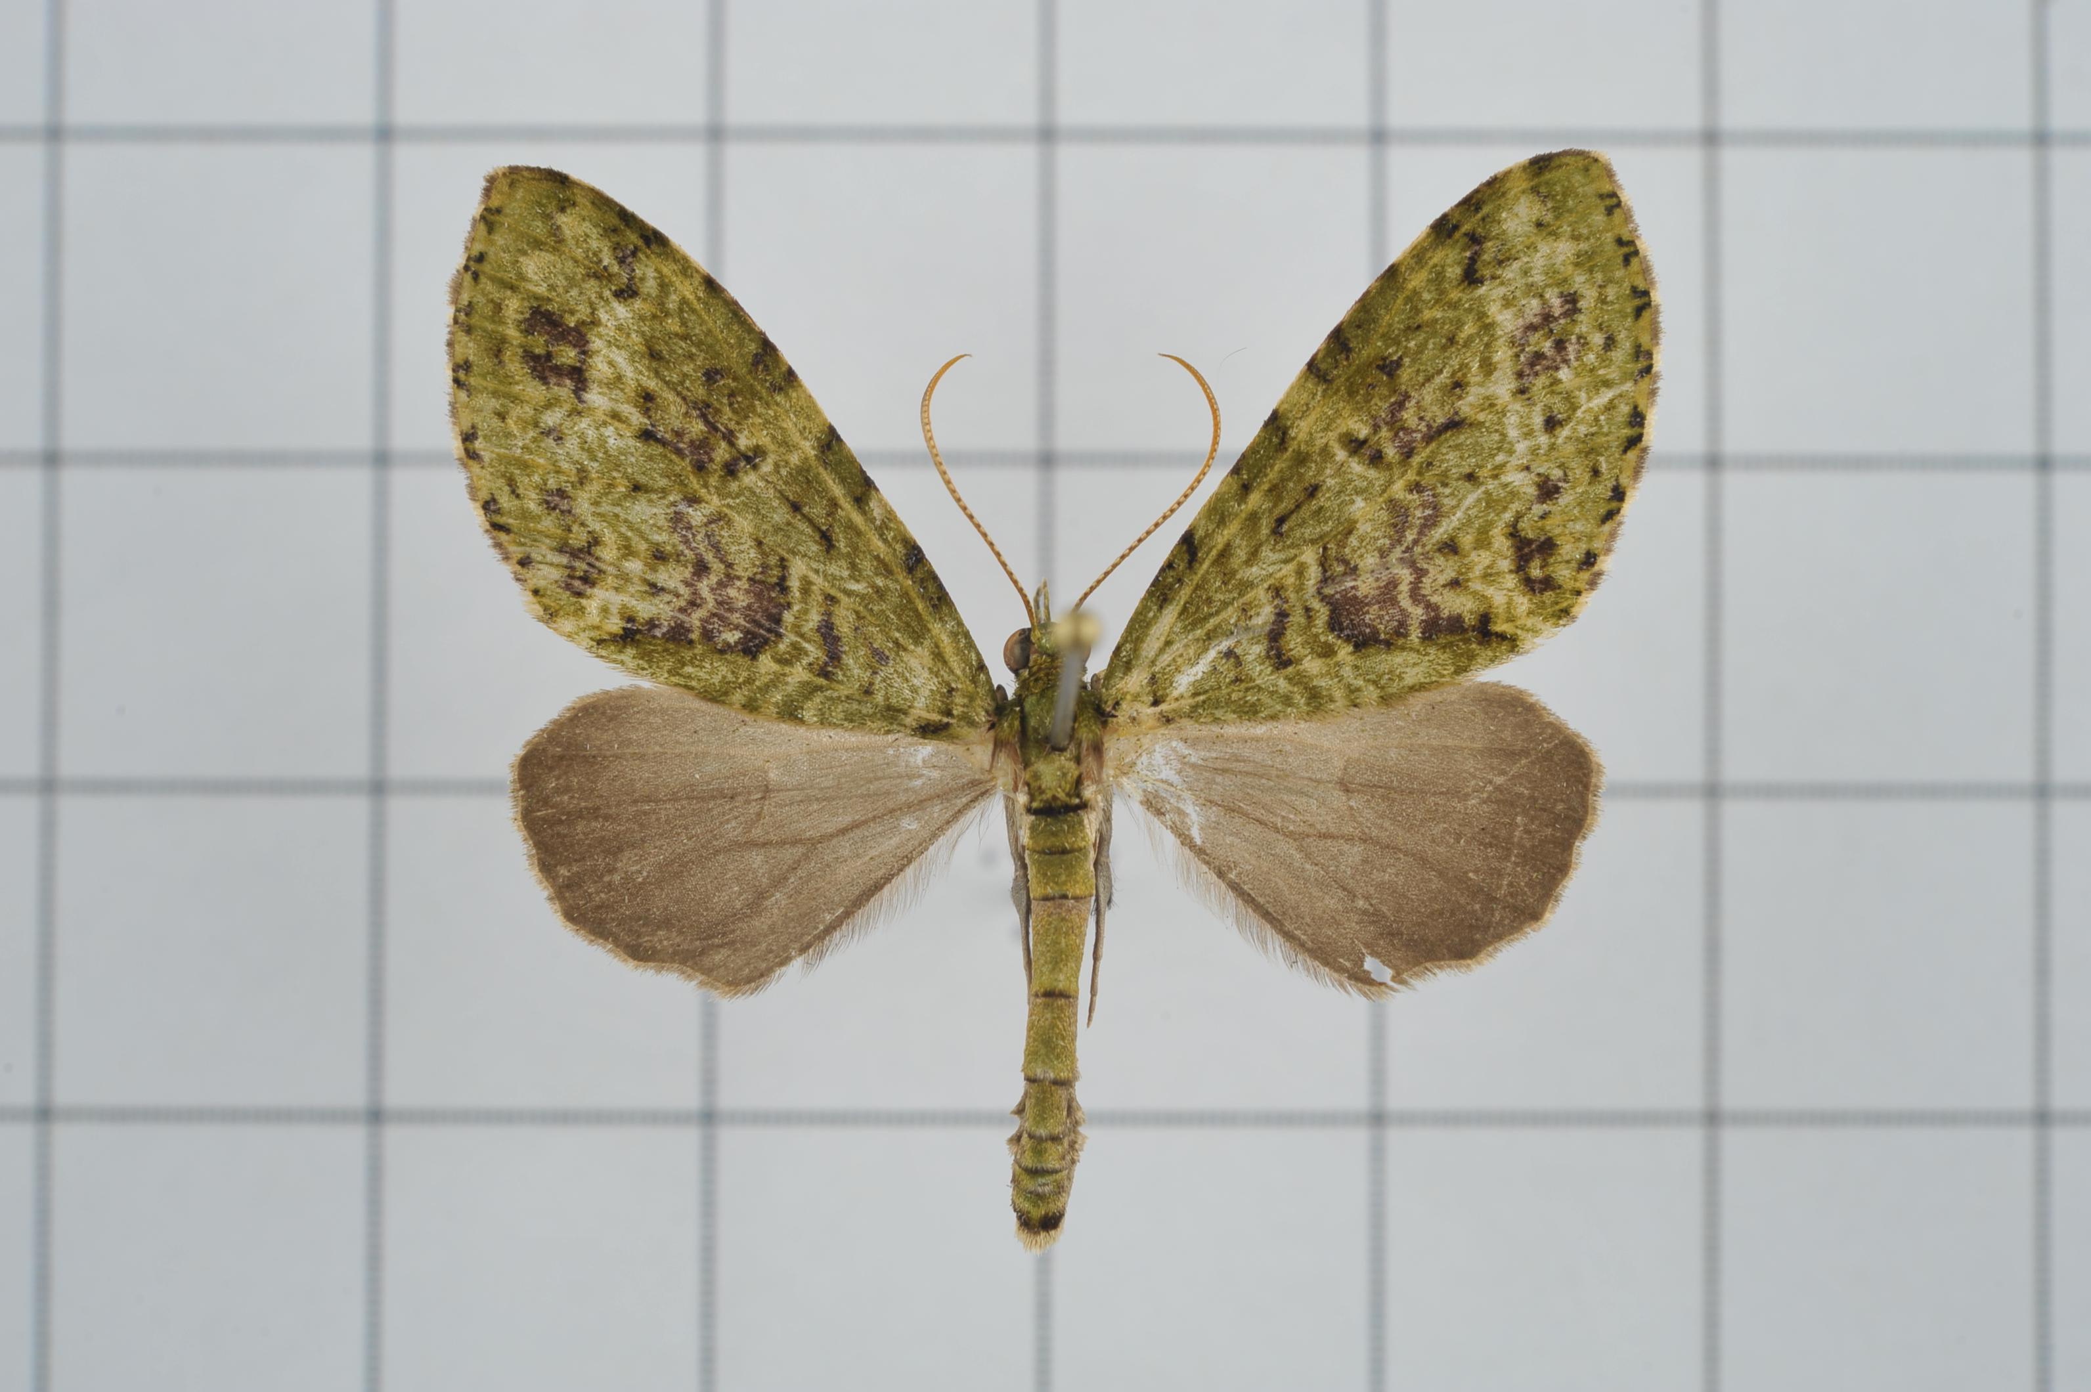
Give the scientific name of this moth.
Hypocometa clauda
